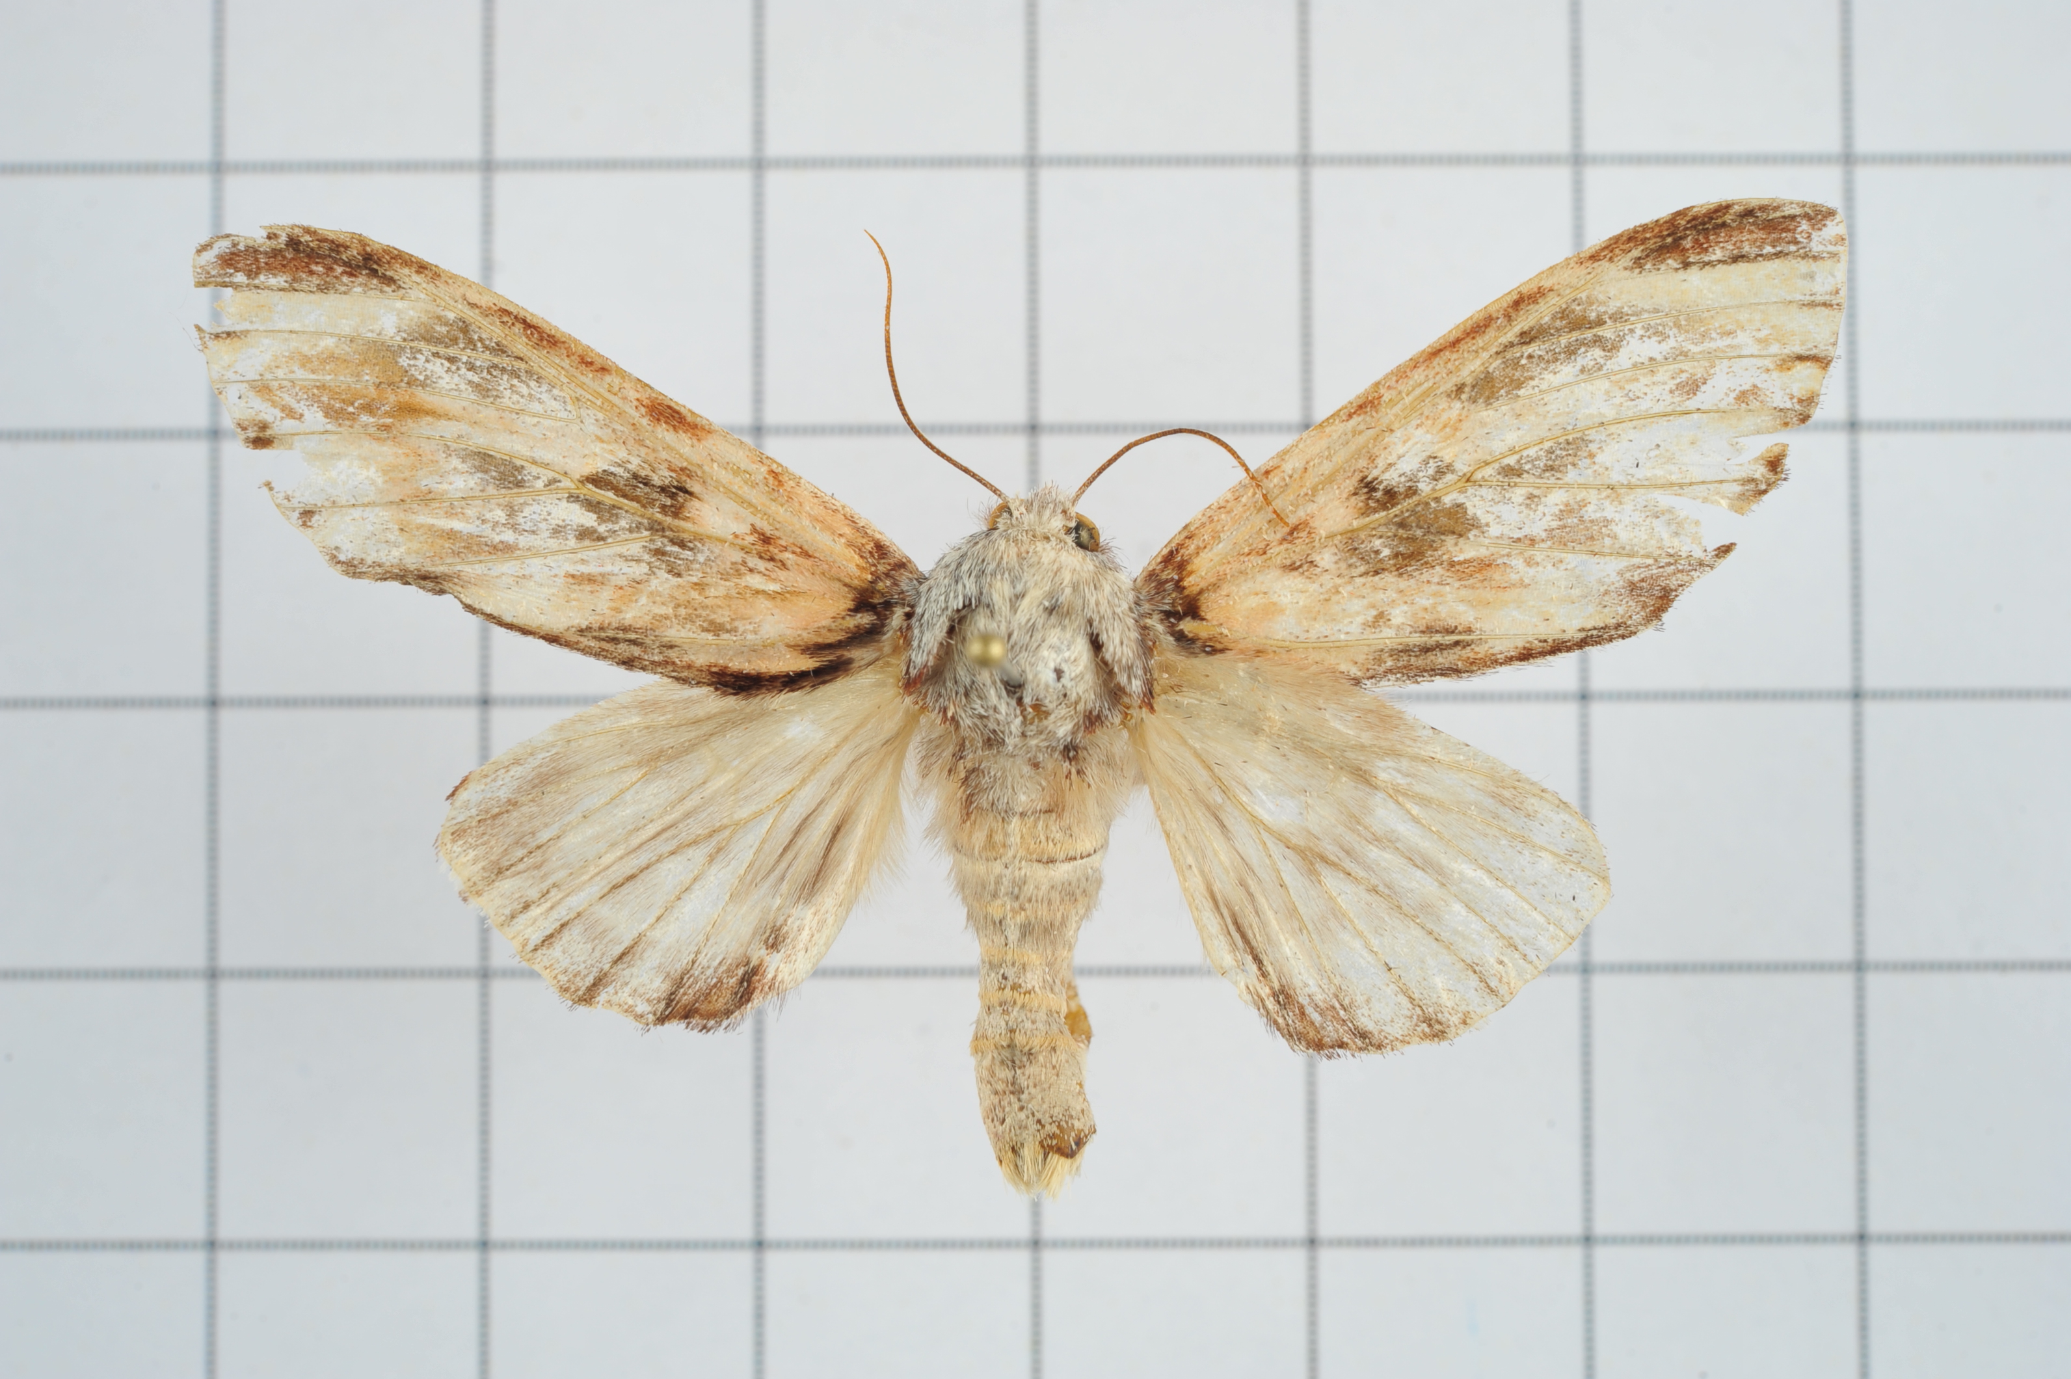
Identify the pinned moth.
Neopheosia fasciata fasciata
